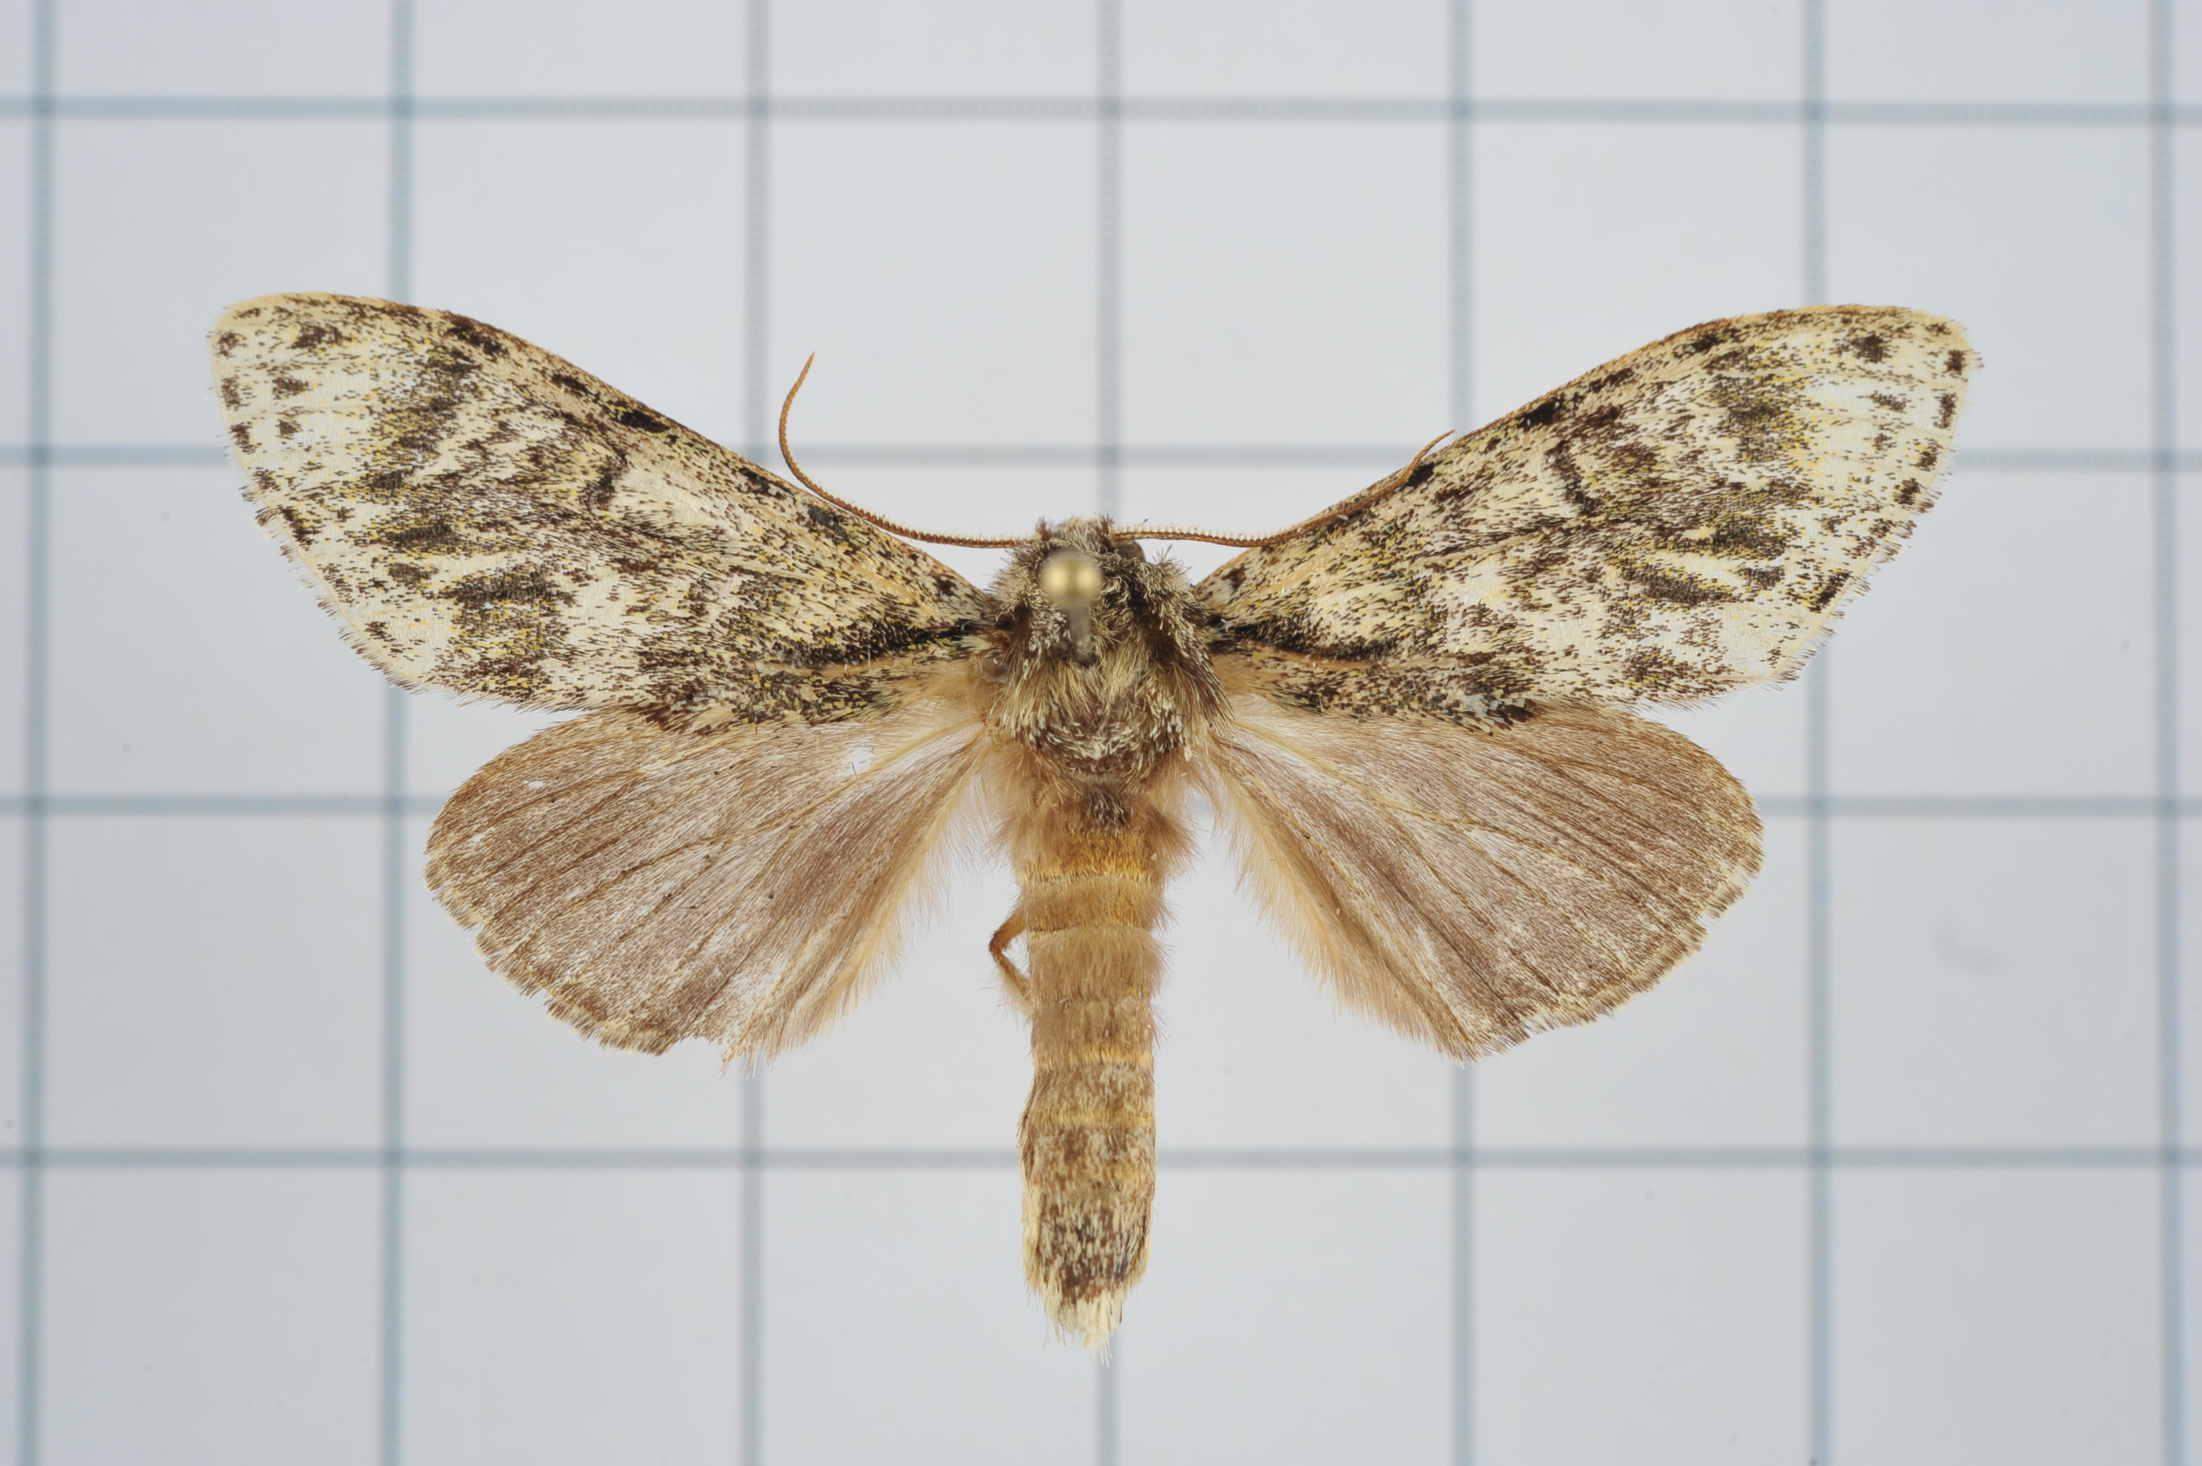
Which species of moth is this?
Pheosiopsis cinerea formosana
